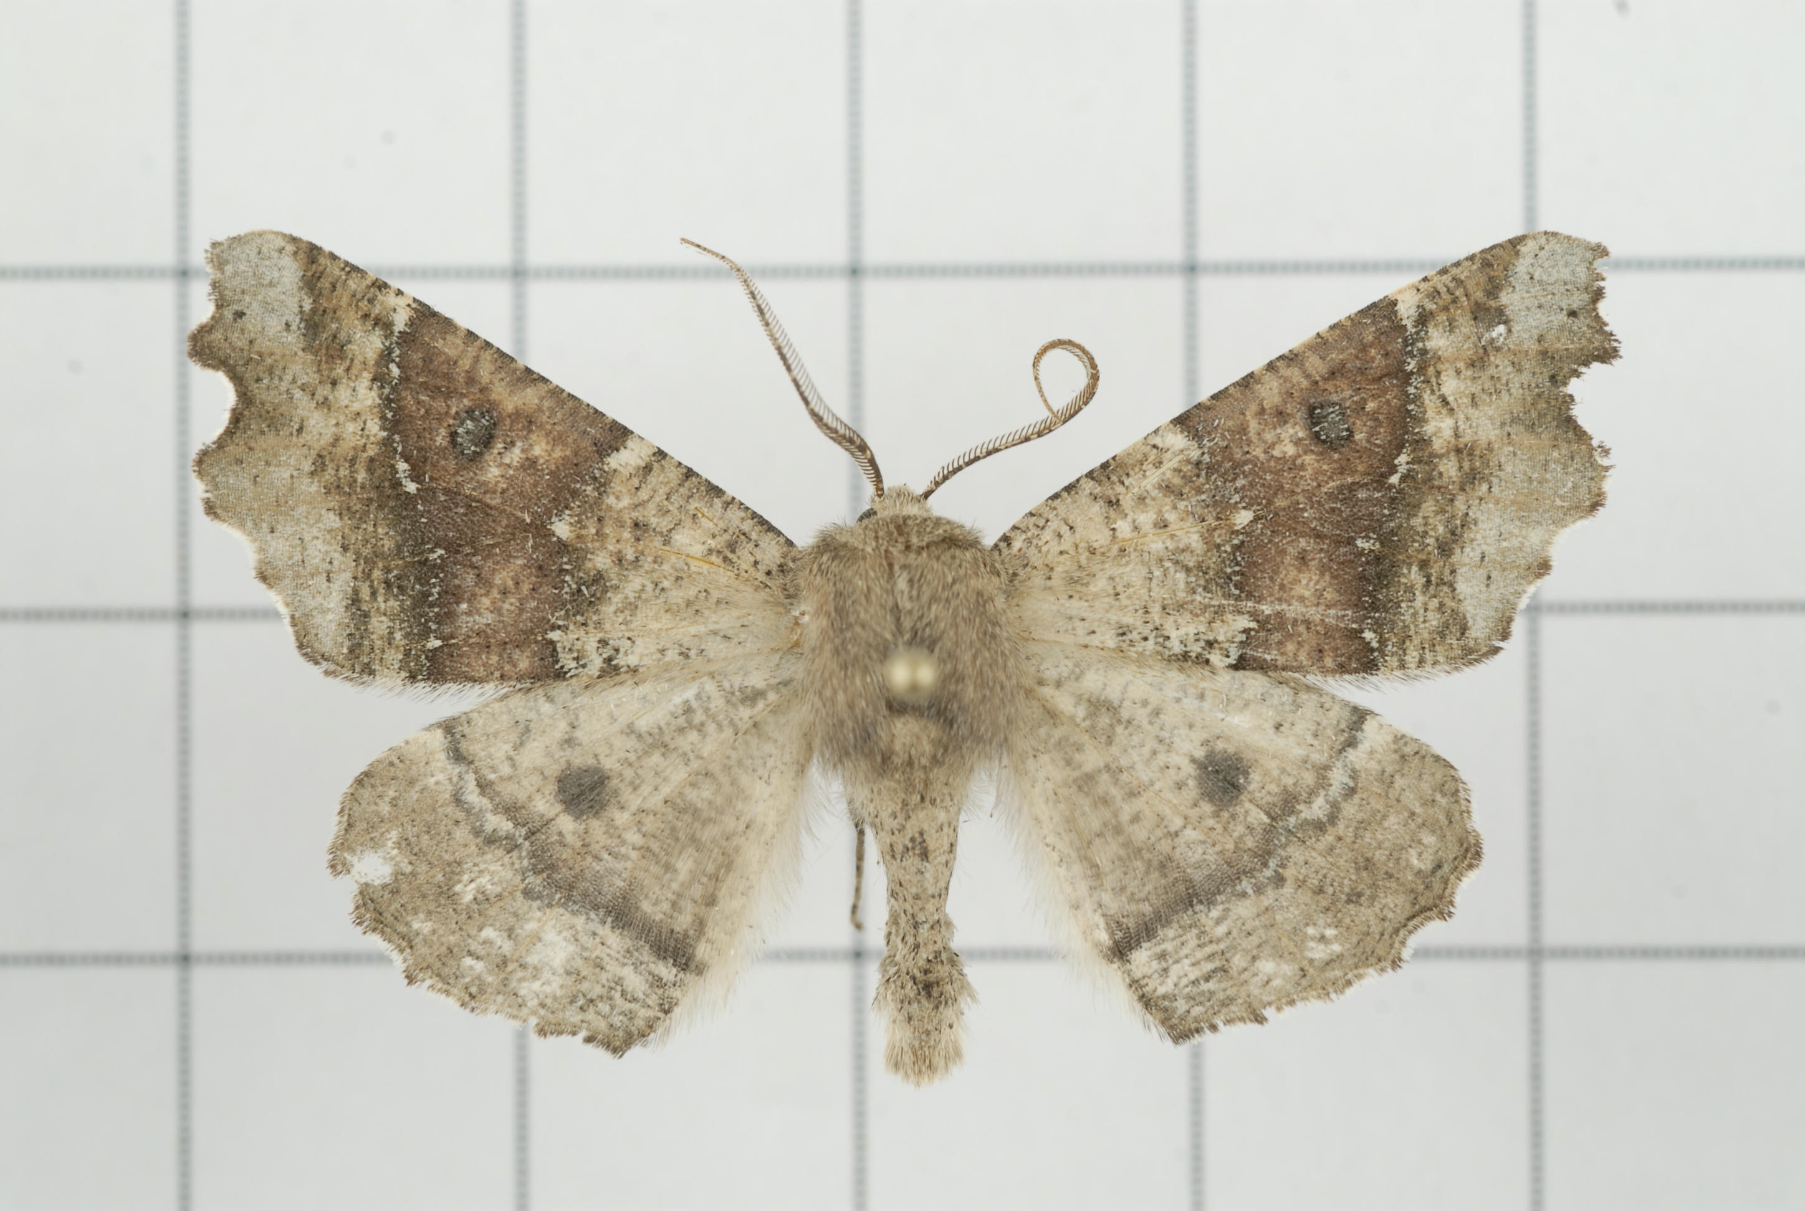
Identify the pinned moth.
Odontopera insulata insulata
